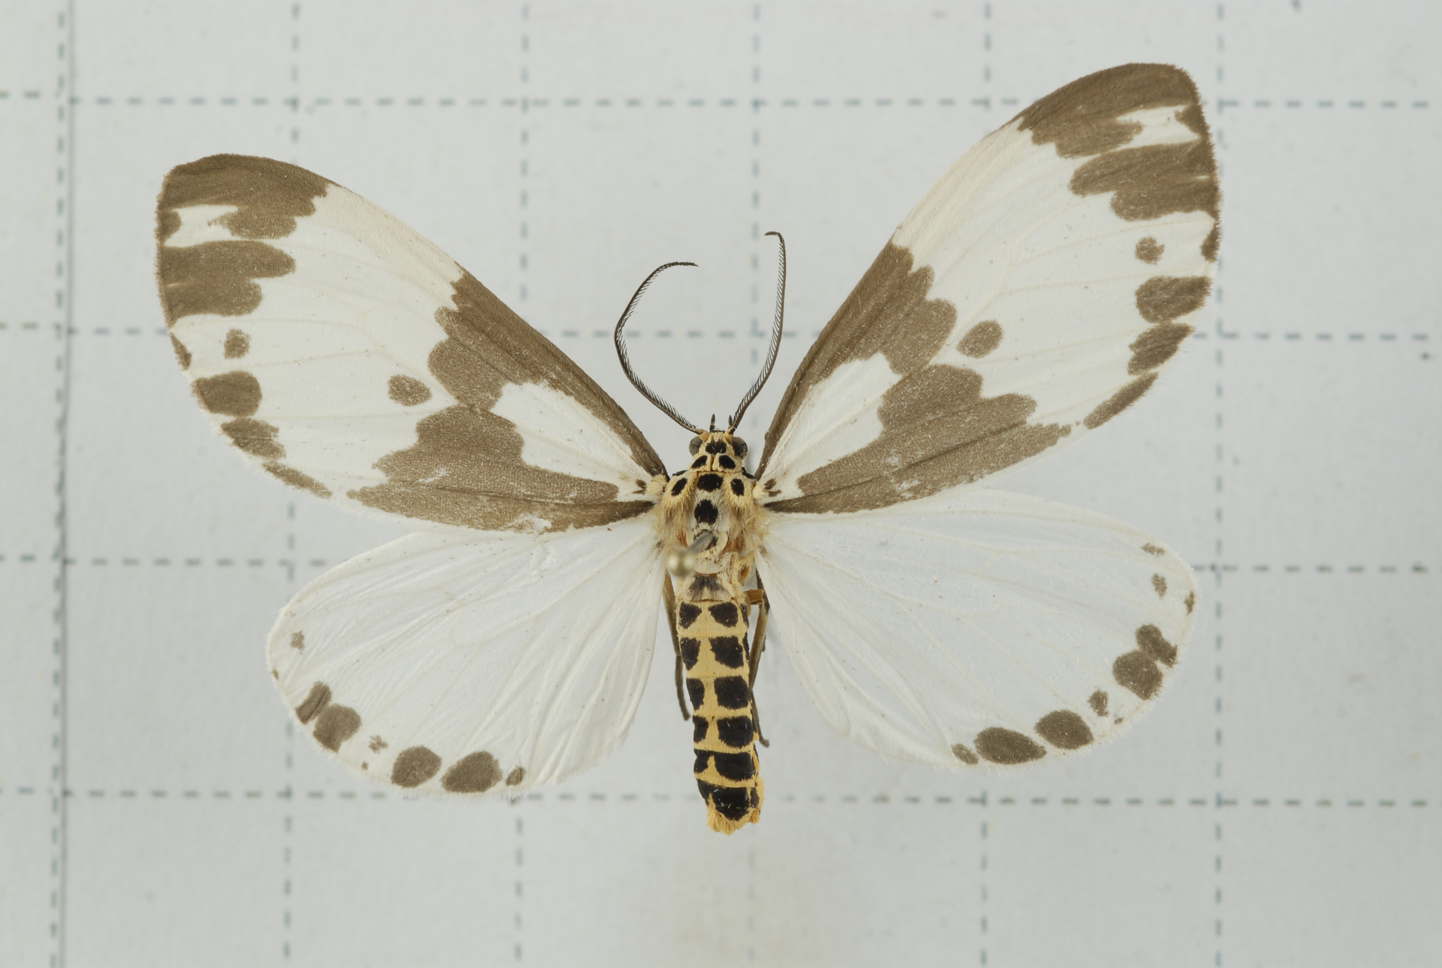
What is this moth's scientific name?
Nyctemera carissima formosana
